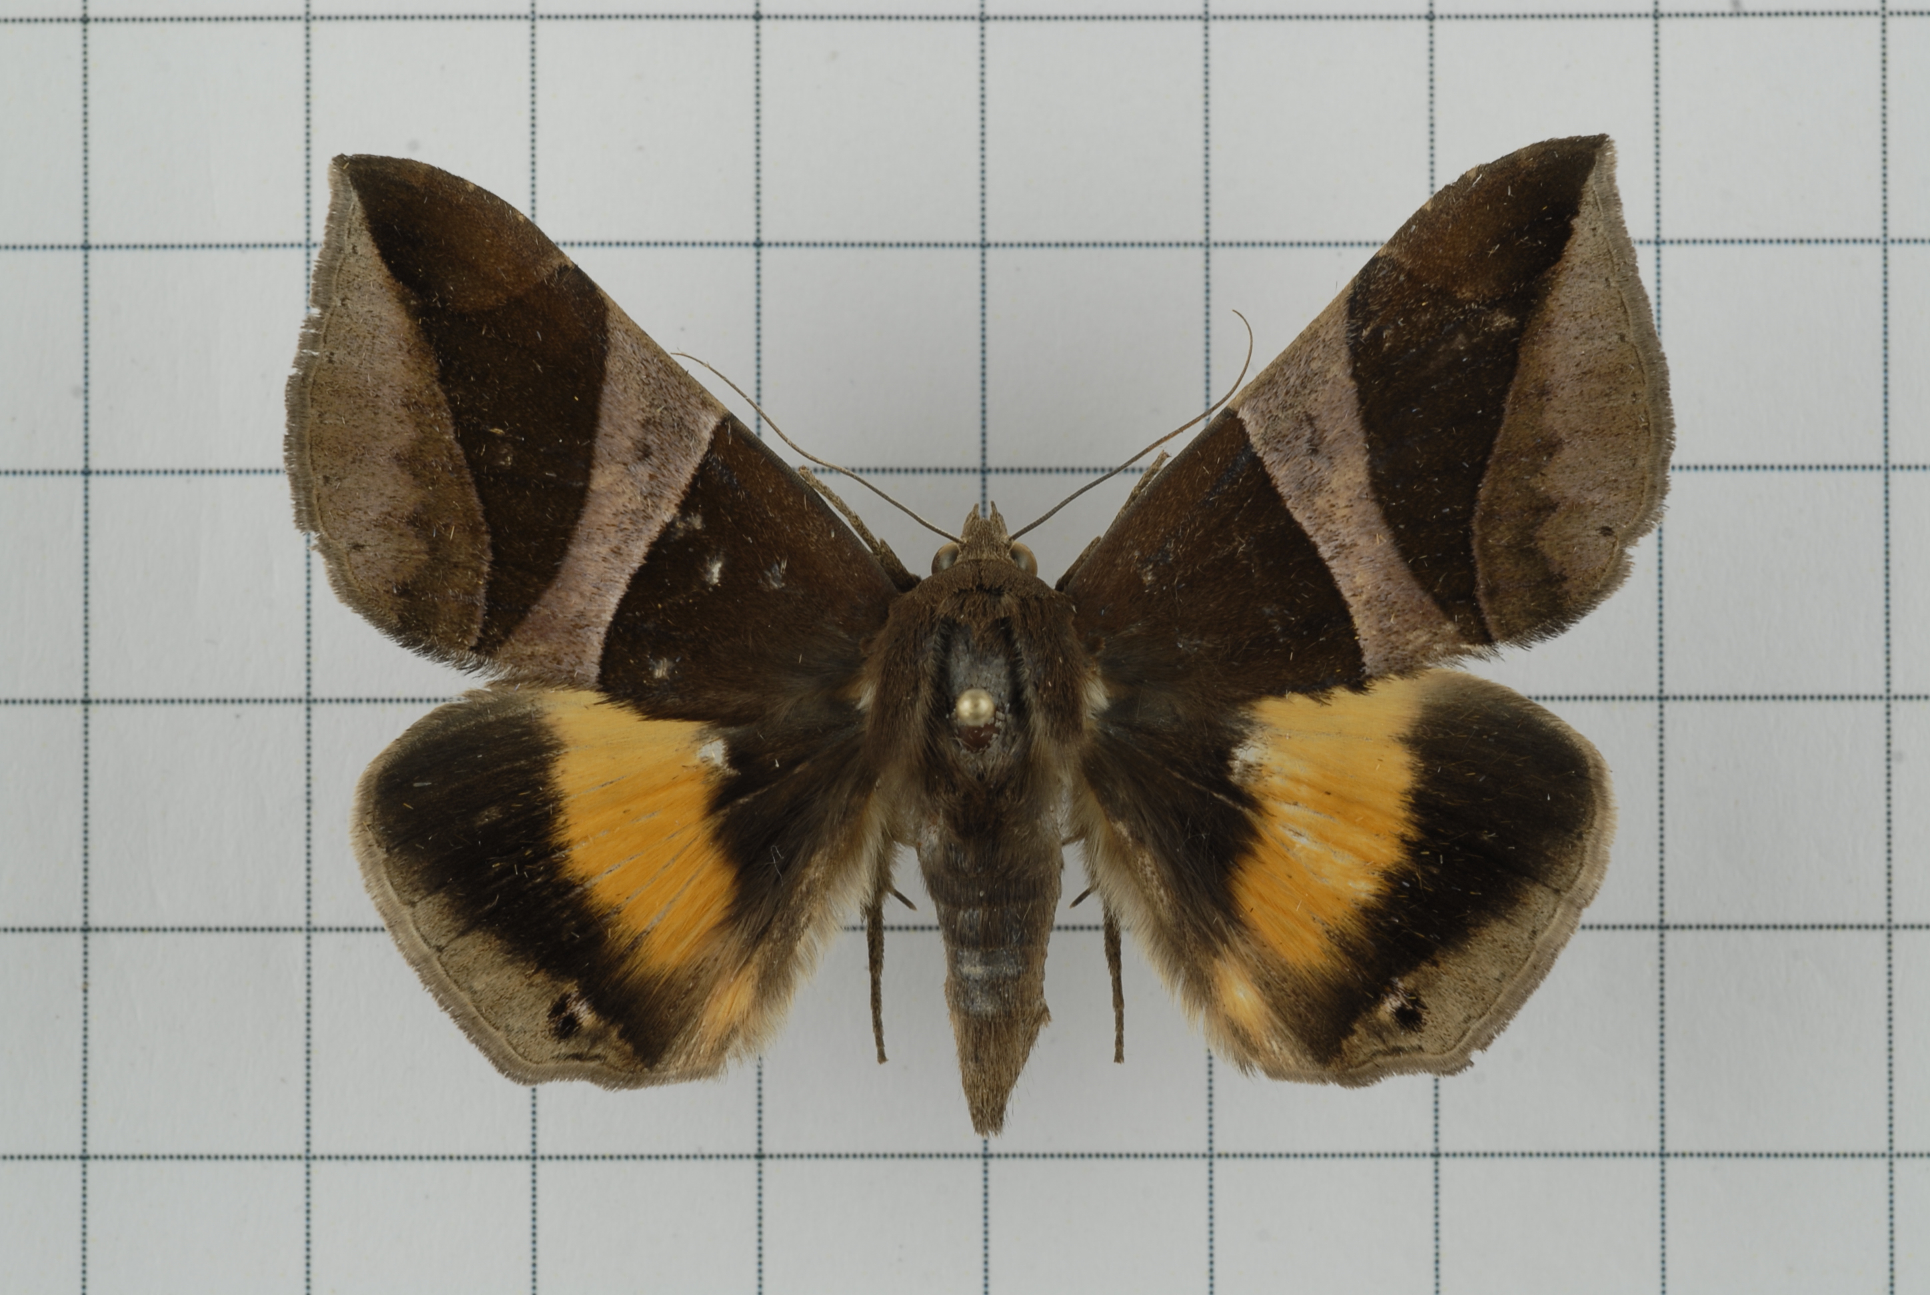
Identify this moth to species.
Bastilla fulvotaenia
